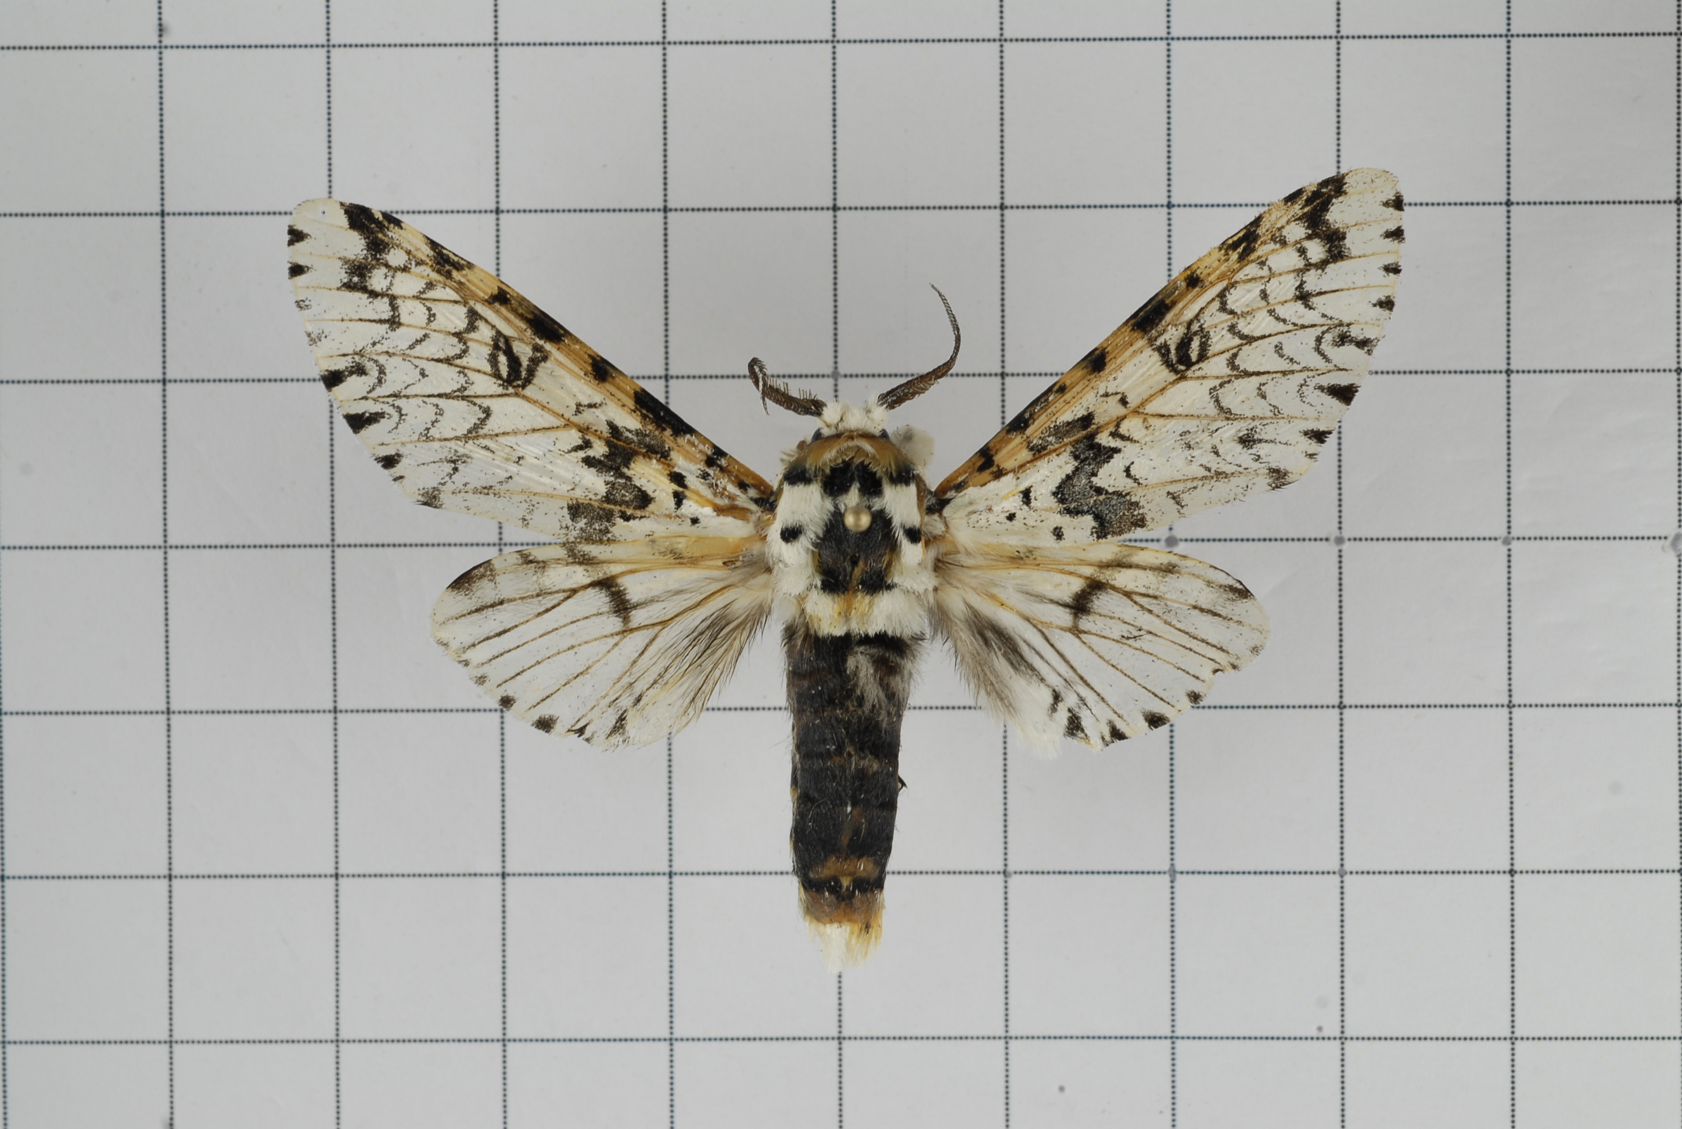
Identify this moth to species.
Kamalia tattakana
